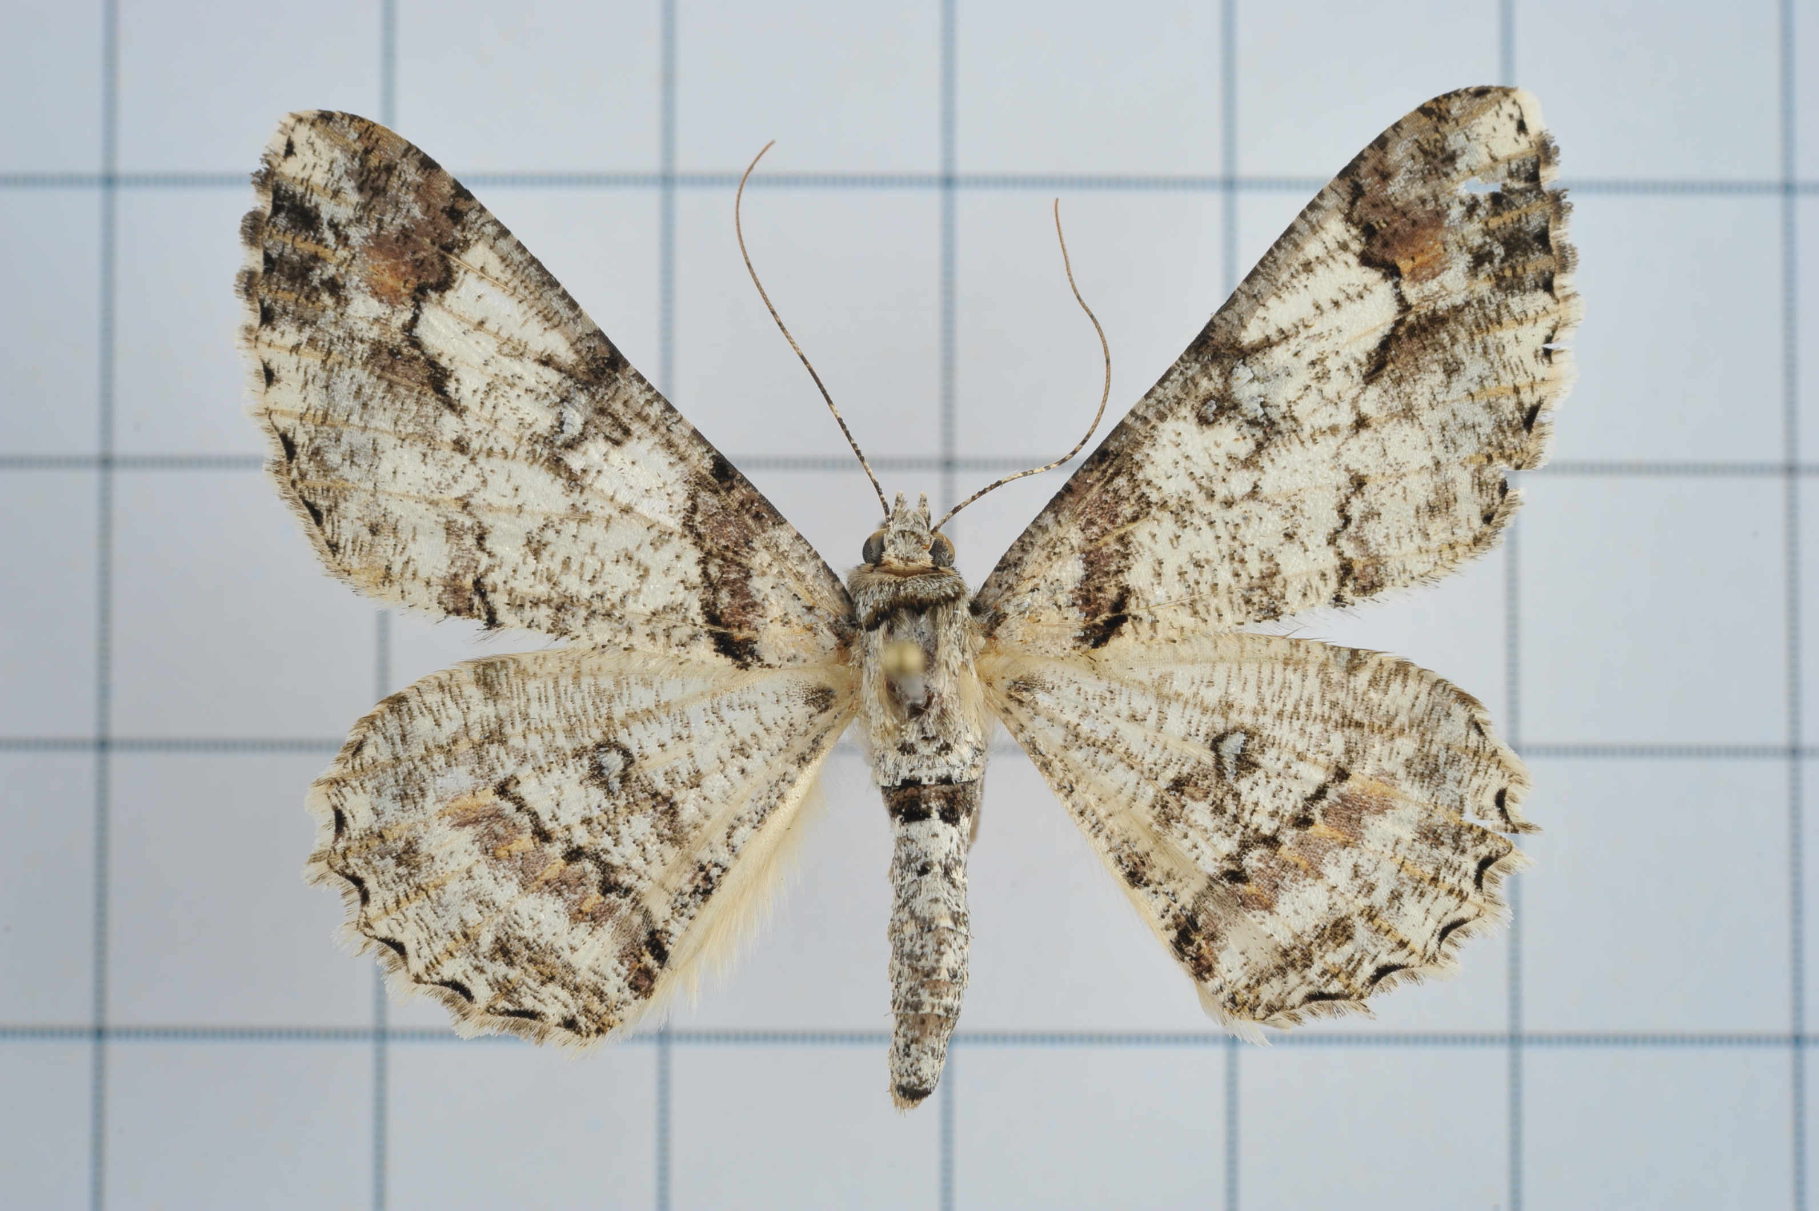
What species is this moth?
Cleora fraterna
